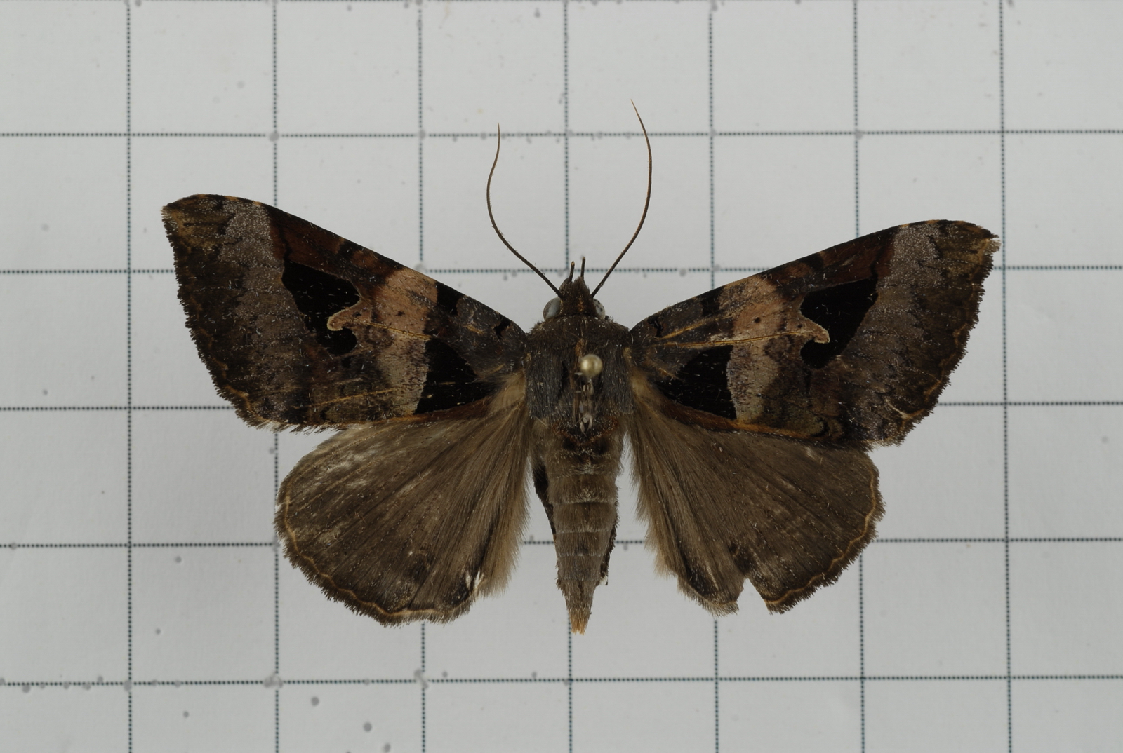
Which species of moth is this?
Avatha chinensis
